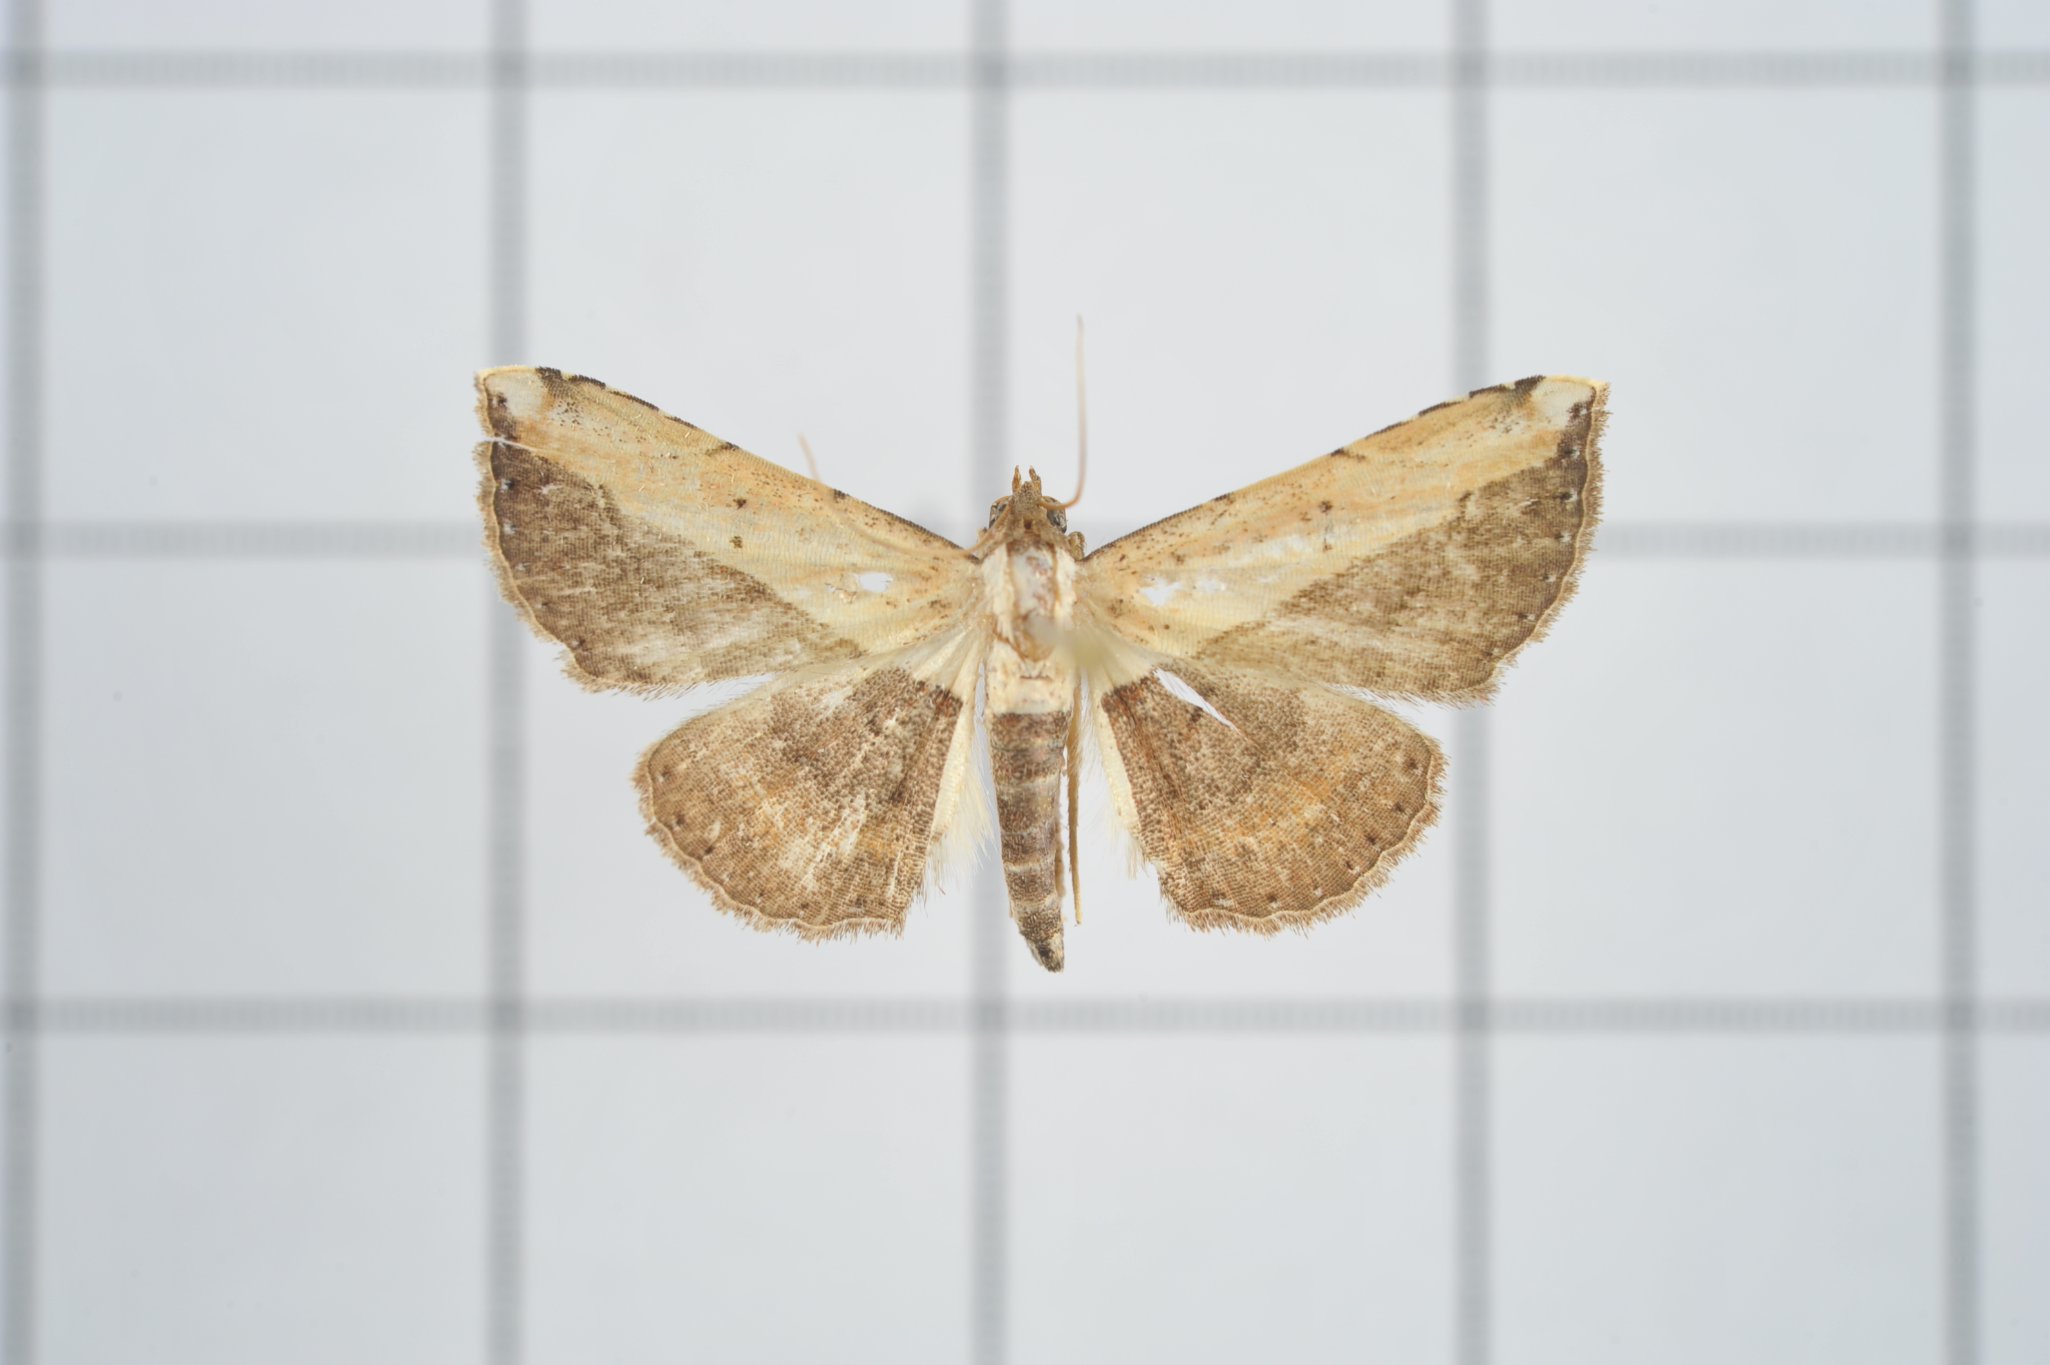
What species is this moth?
Ataboruza divisa
